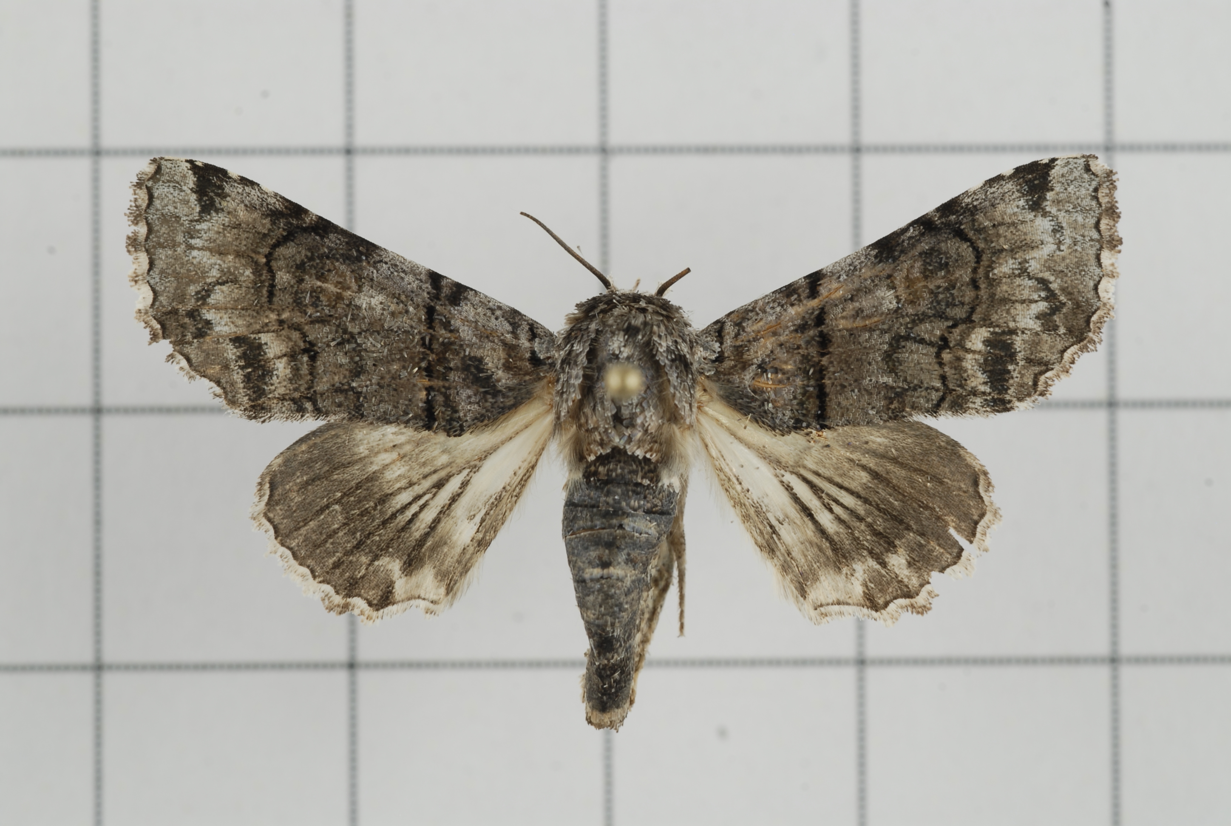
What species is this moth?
Aplotelia diplographa
